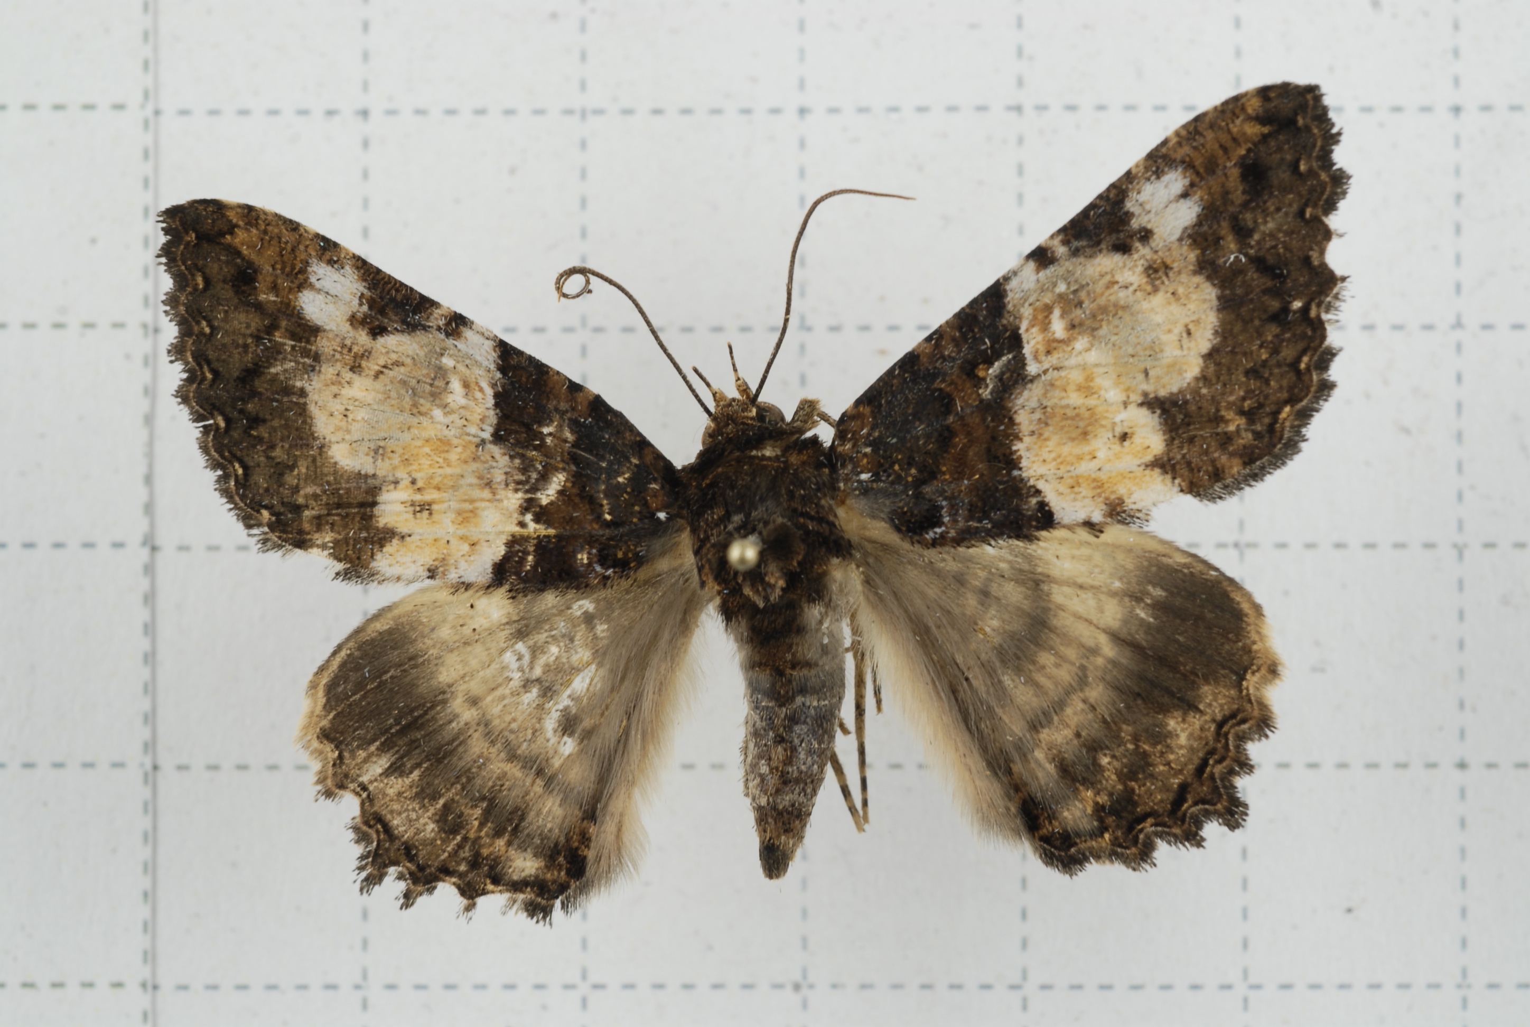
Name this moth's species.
Daddala lucilla
